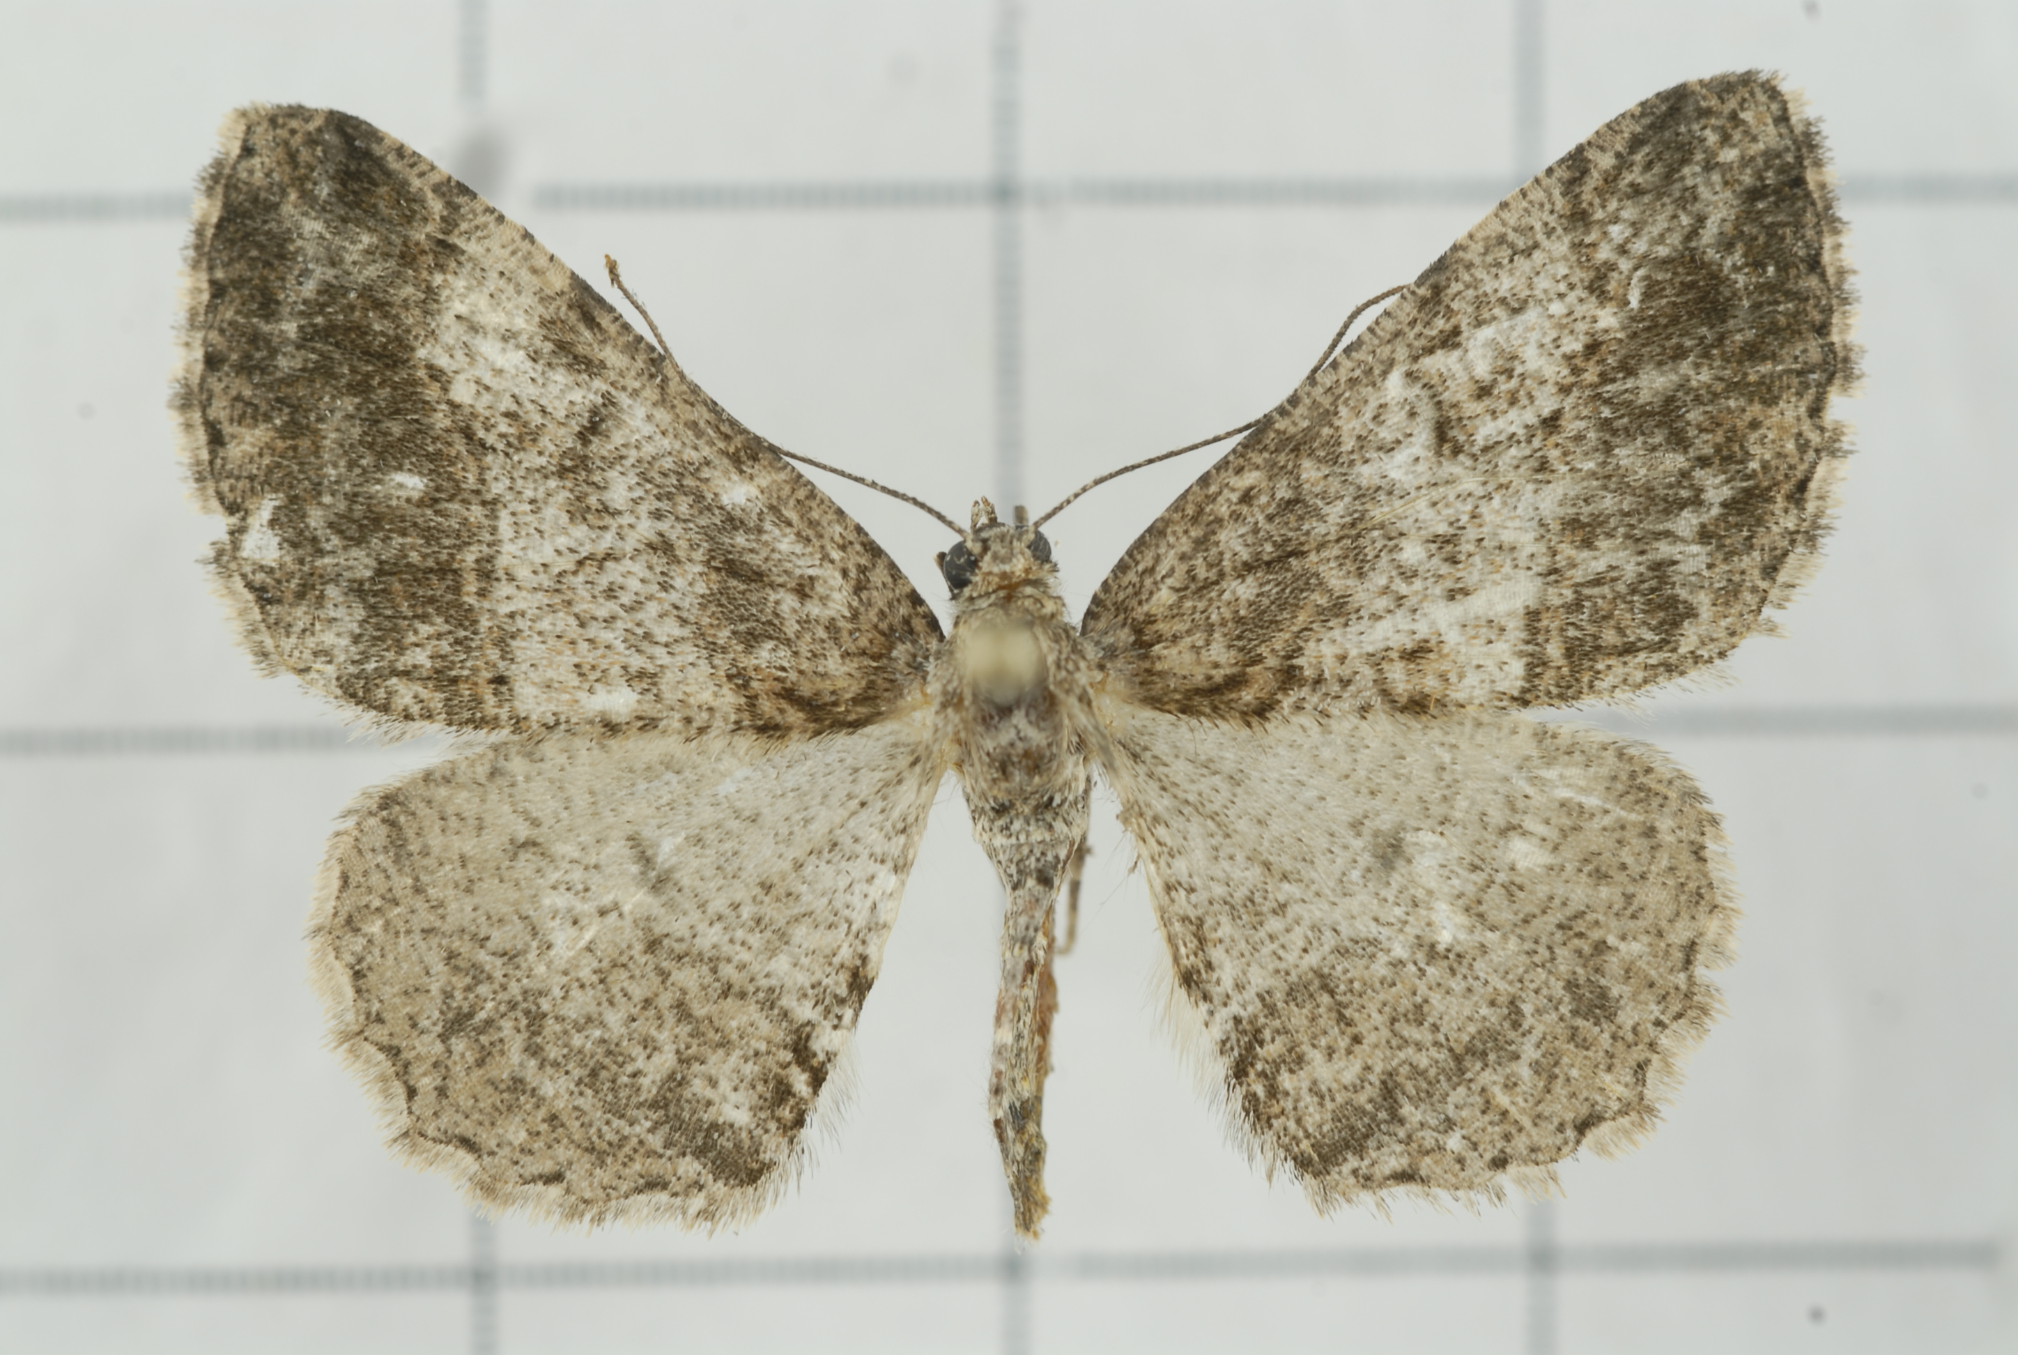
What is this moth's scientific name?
Alcis ectogramma
